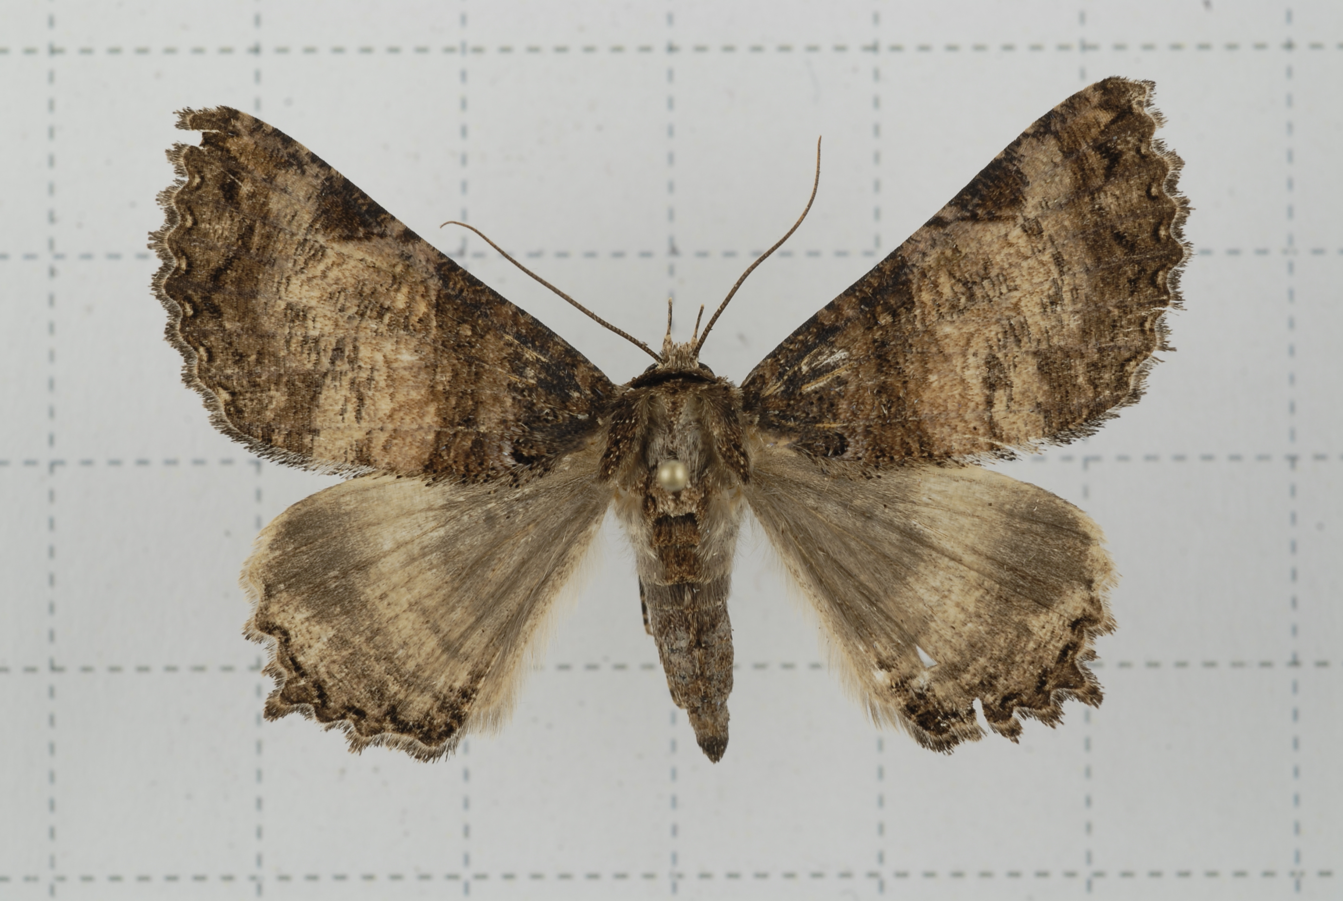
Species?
Daddala lucilla
